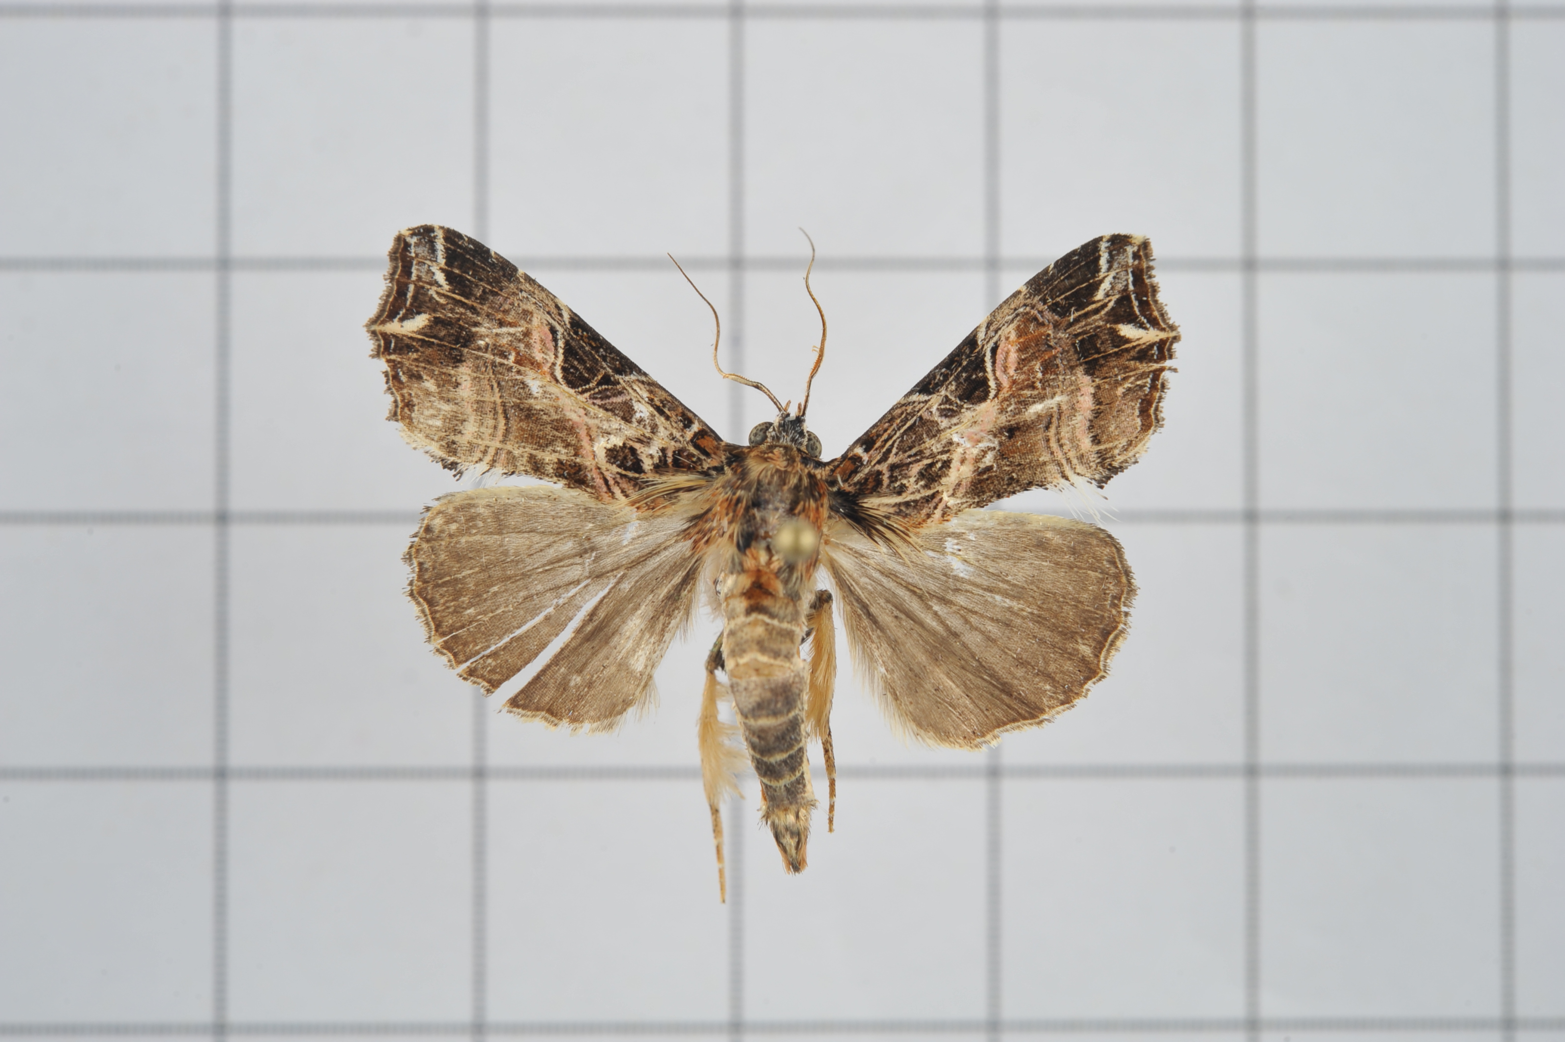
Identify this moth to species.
Callopistria maillardi maillardi
